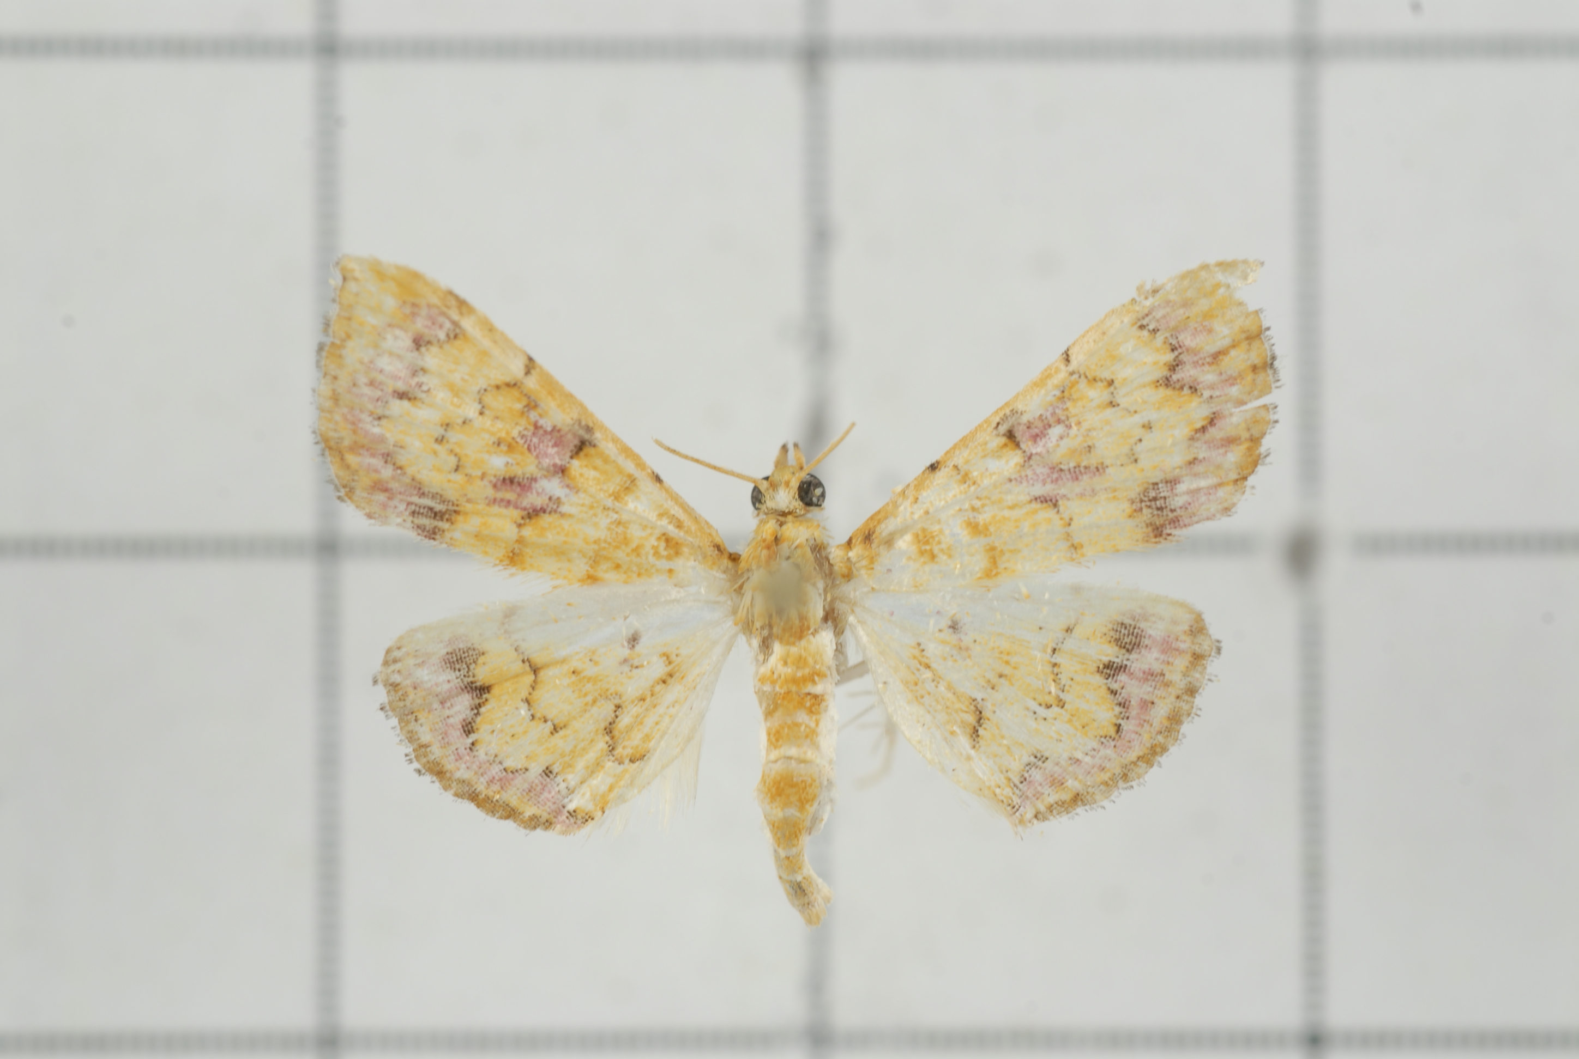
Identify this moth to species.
Isocentris filalis
